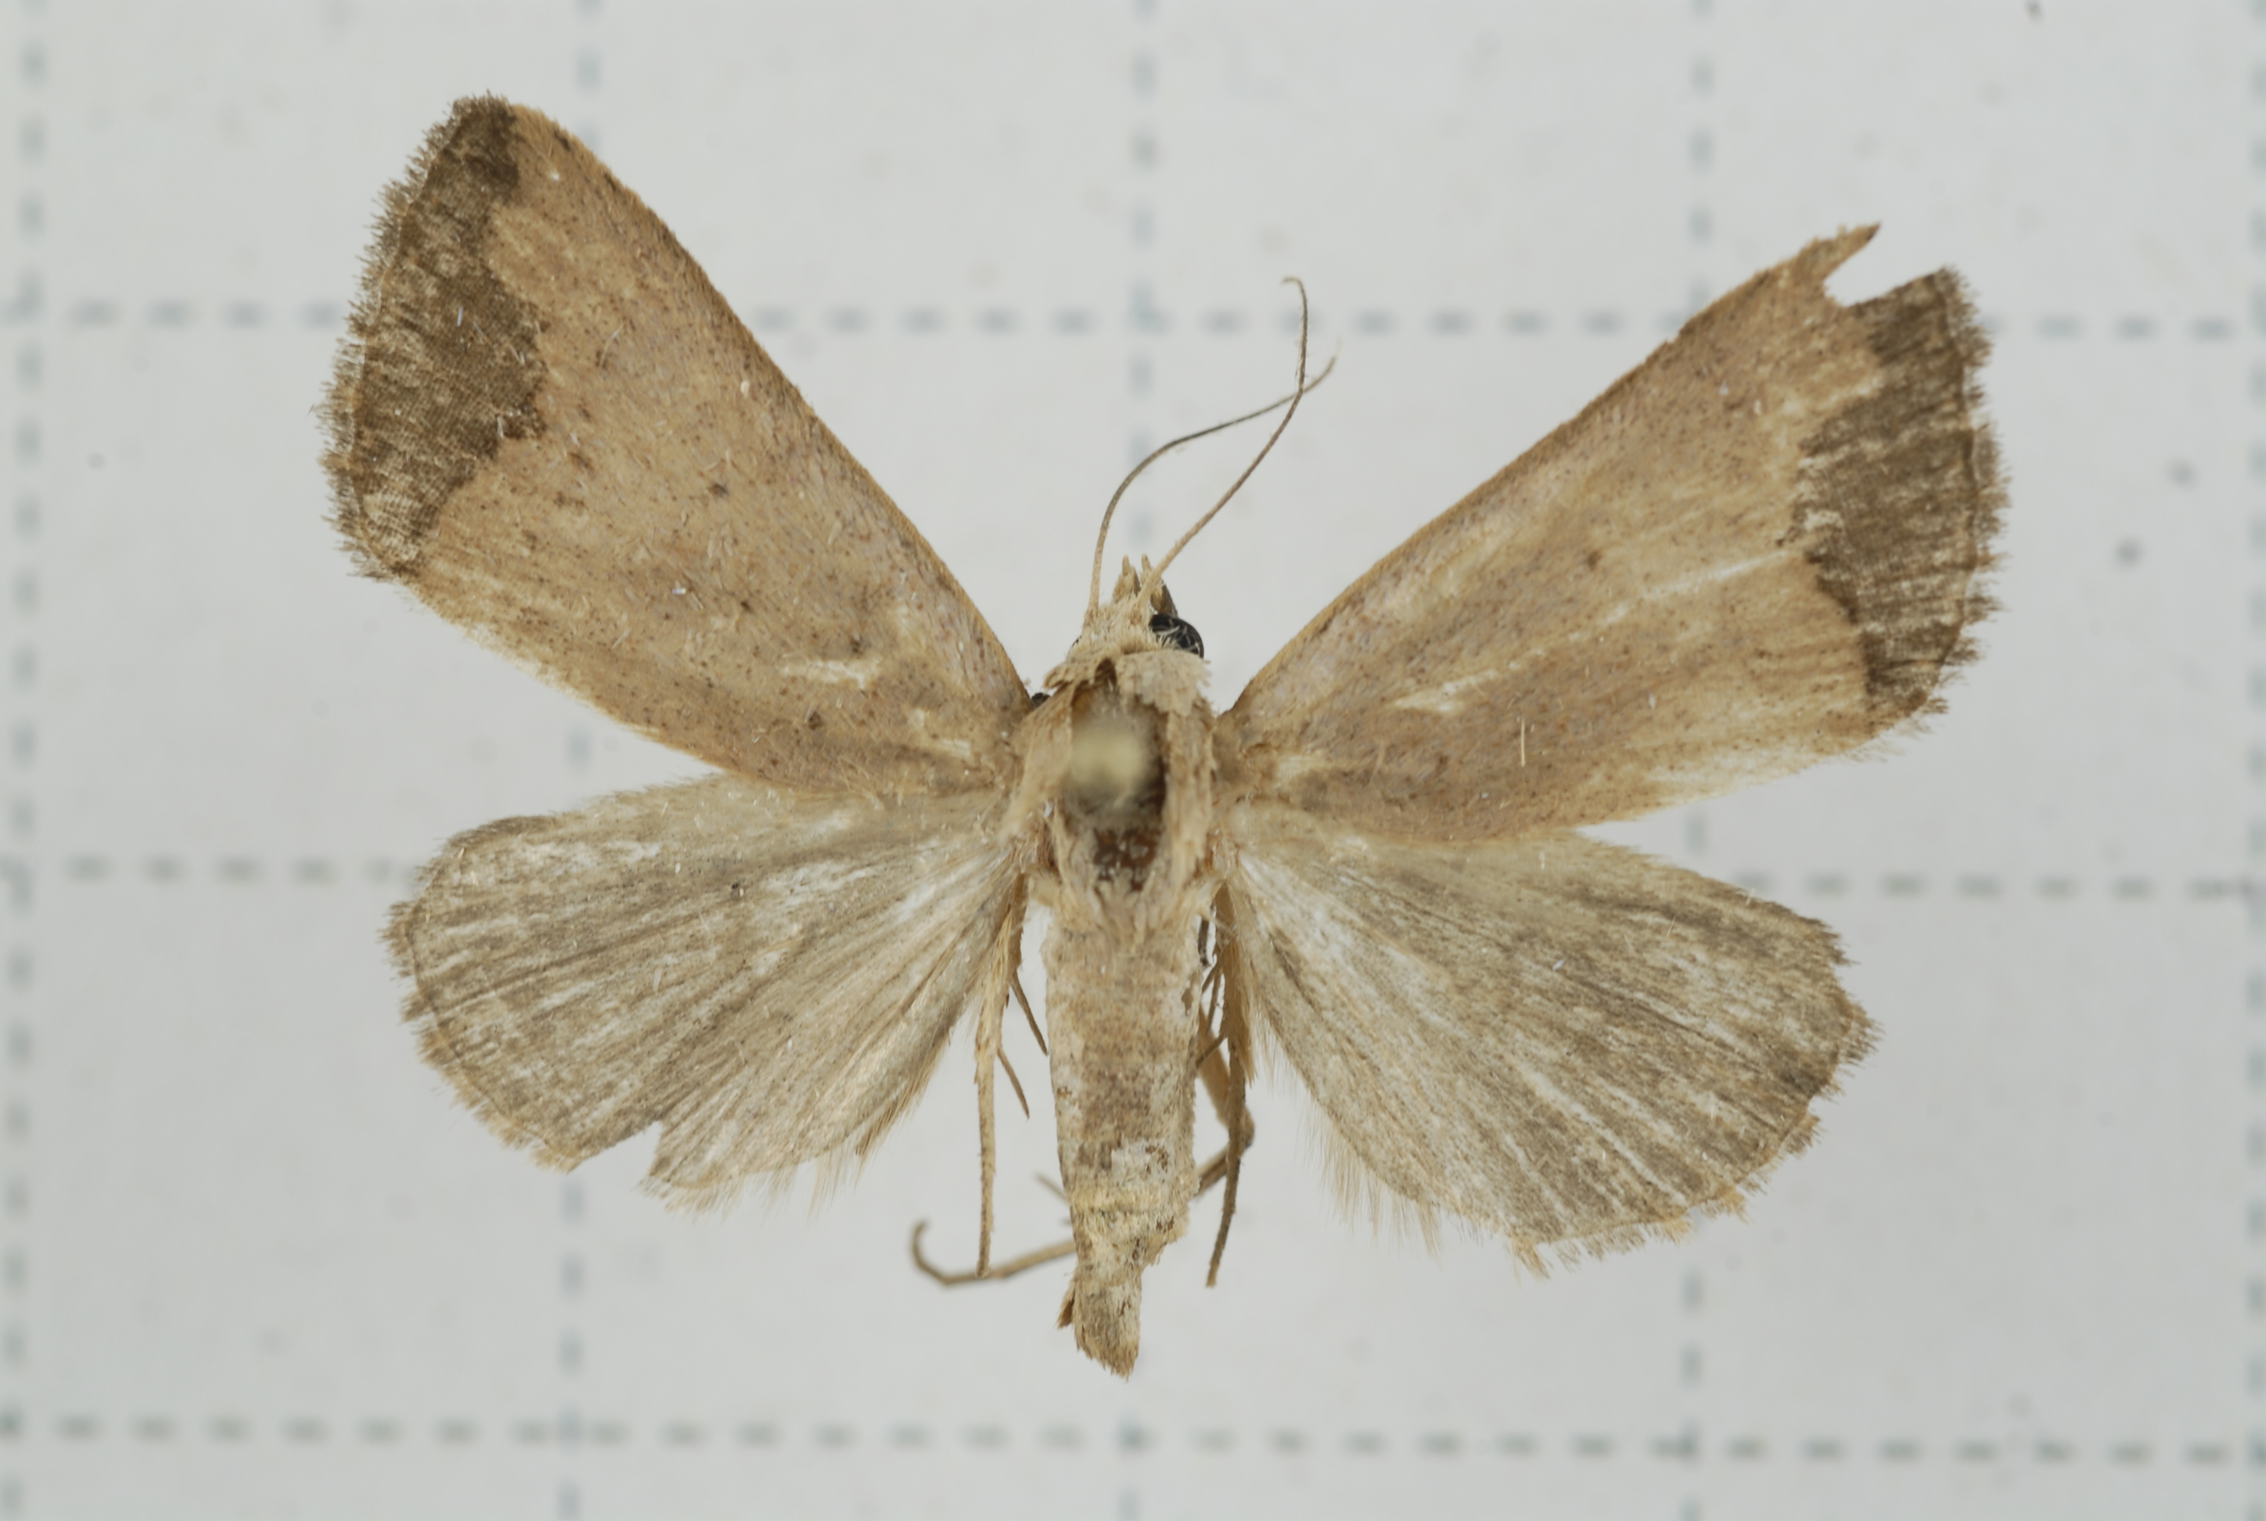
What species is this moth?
Bocula diffisa
